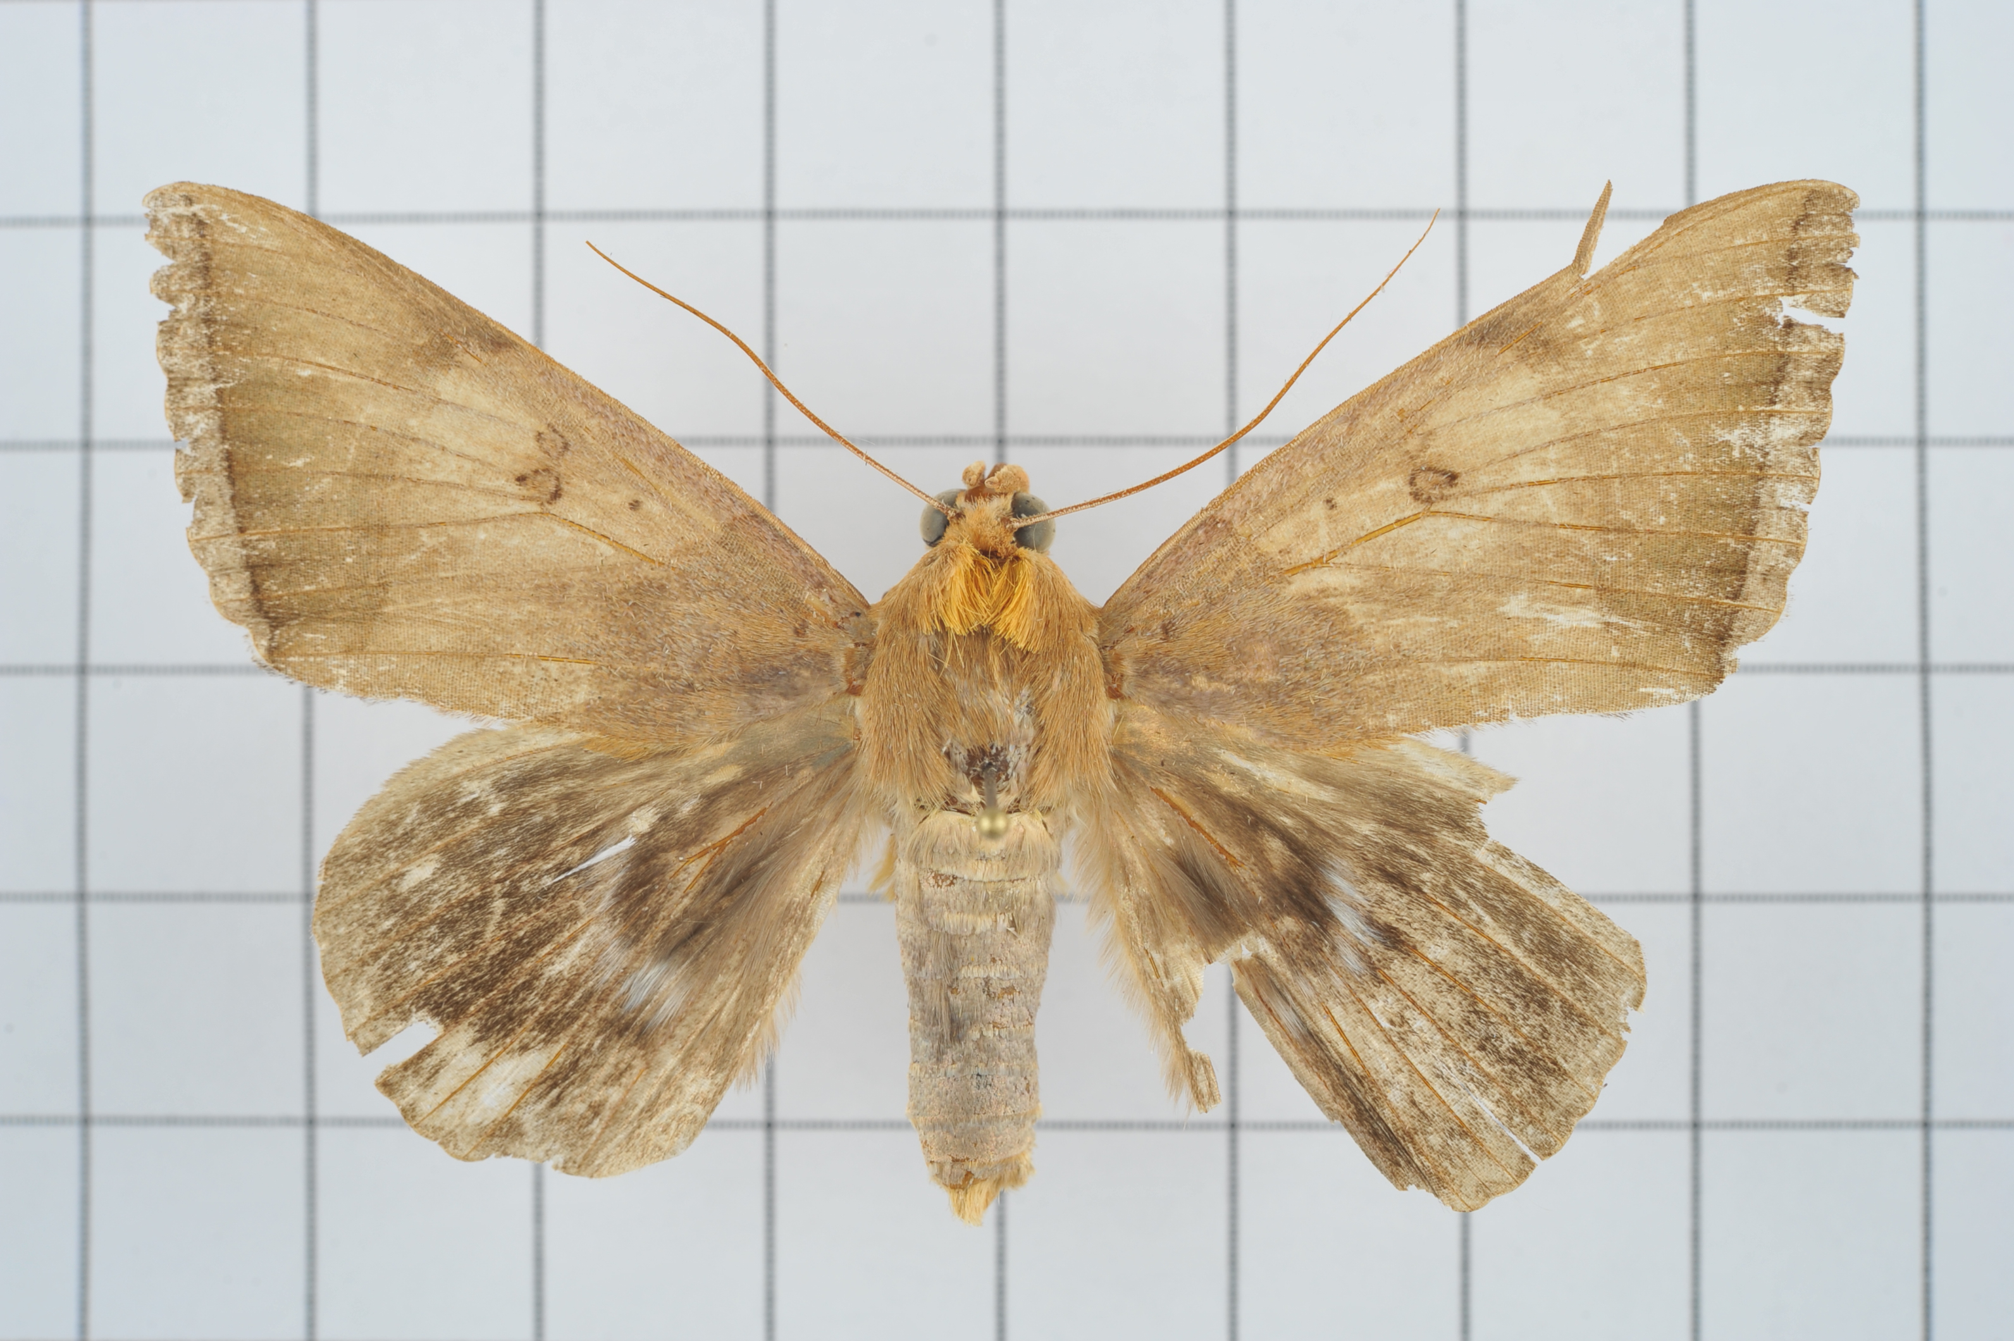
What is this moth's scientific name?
Artena dotata
